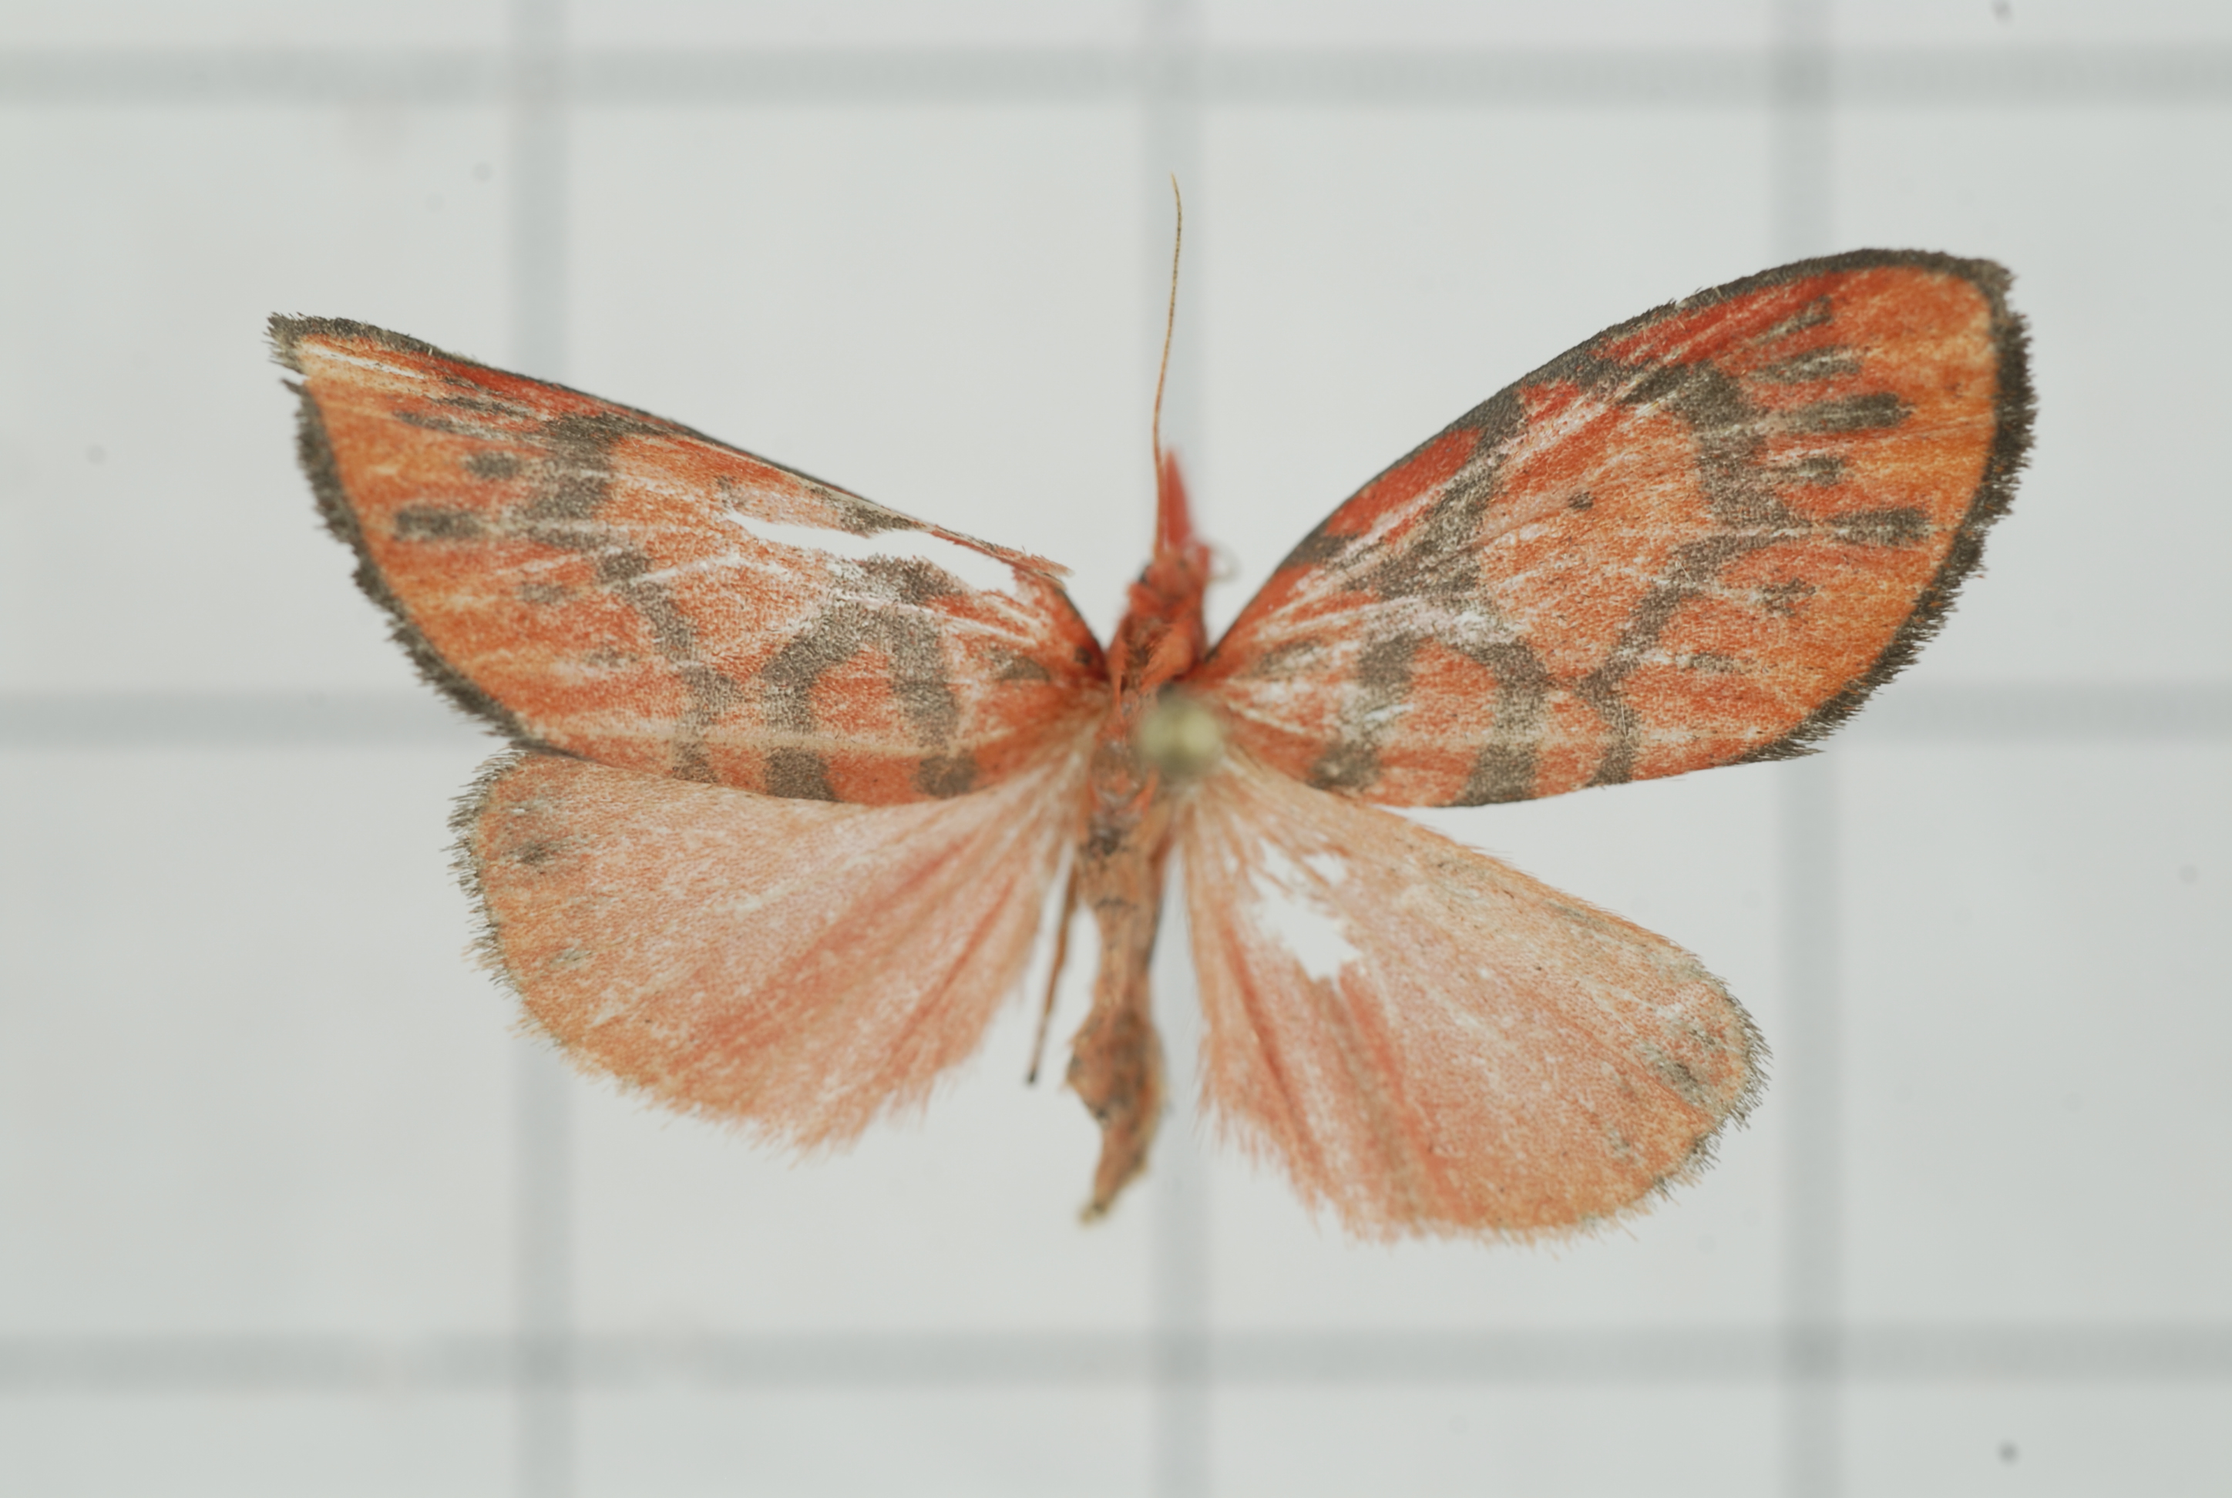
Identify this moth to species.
Conicornuta convexa
